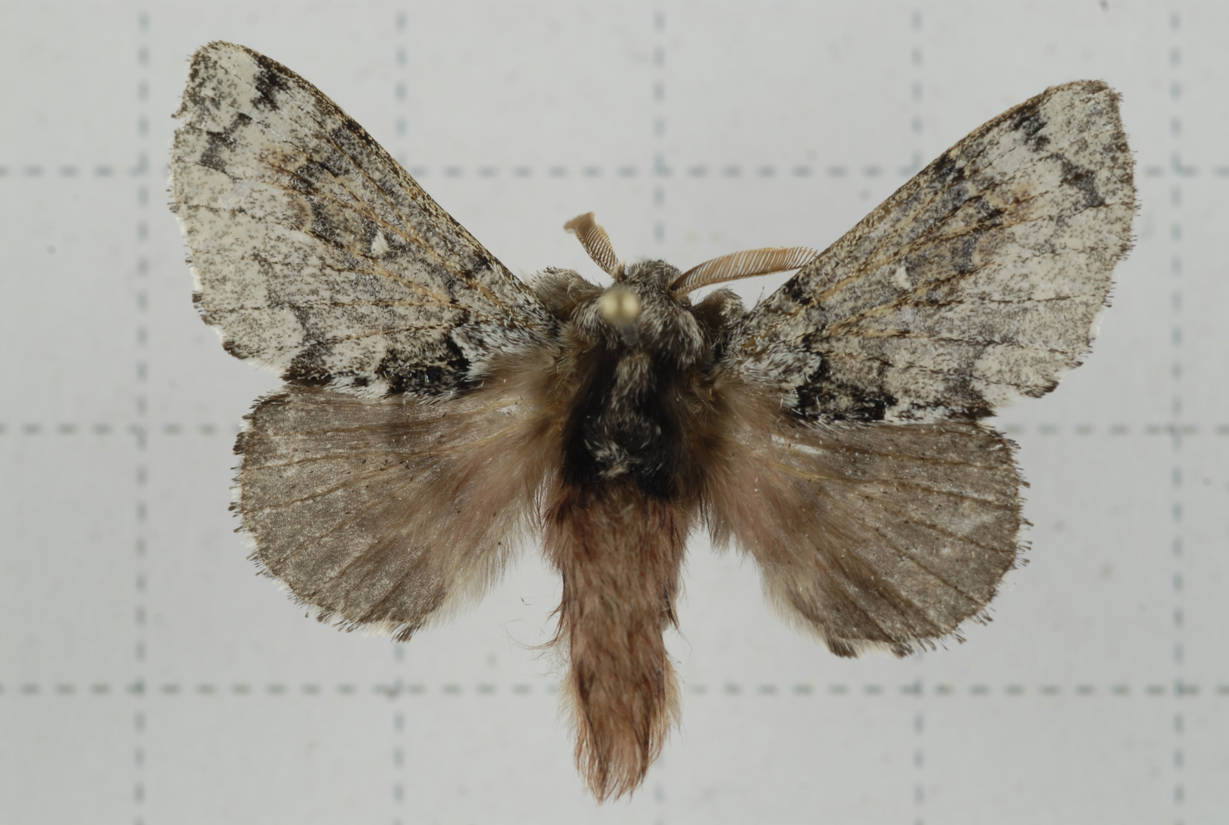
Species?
Cosmotriche discitincta discitincta
